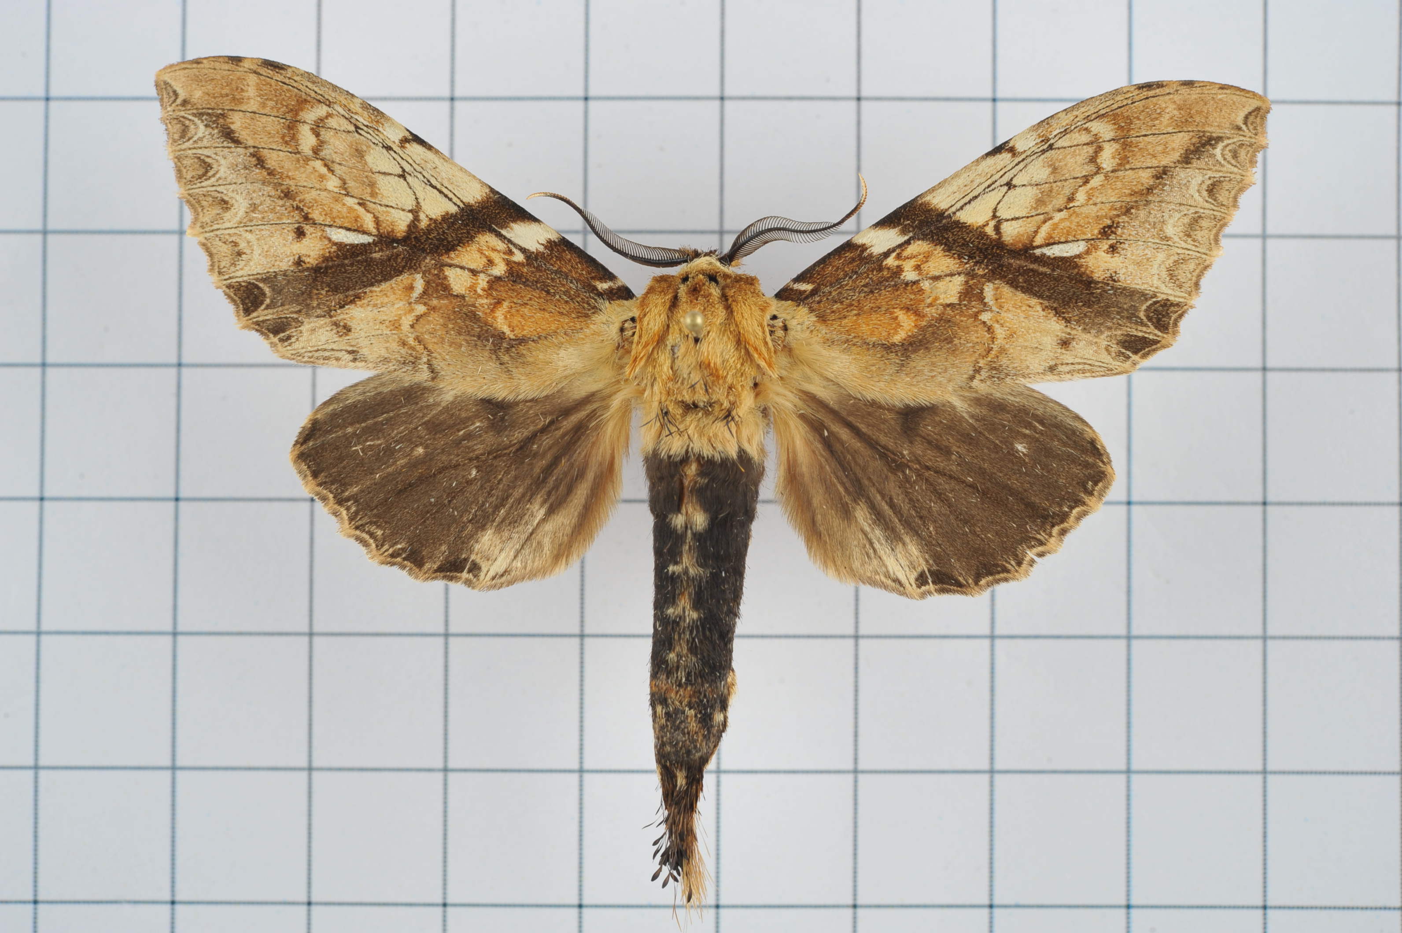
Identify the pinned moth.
Dudusa nobilis
